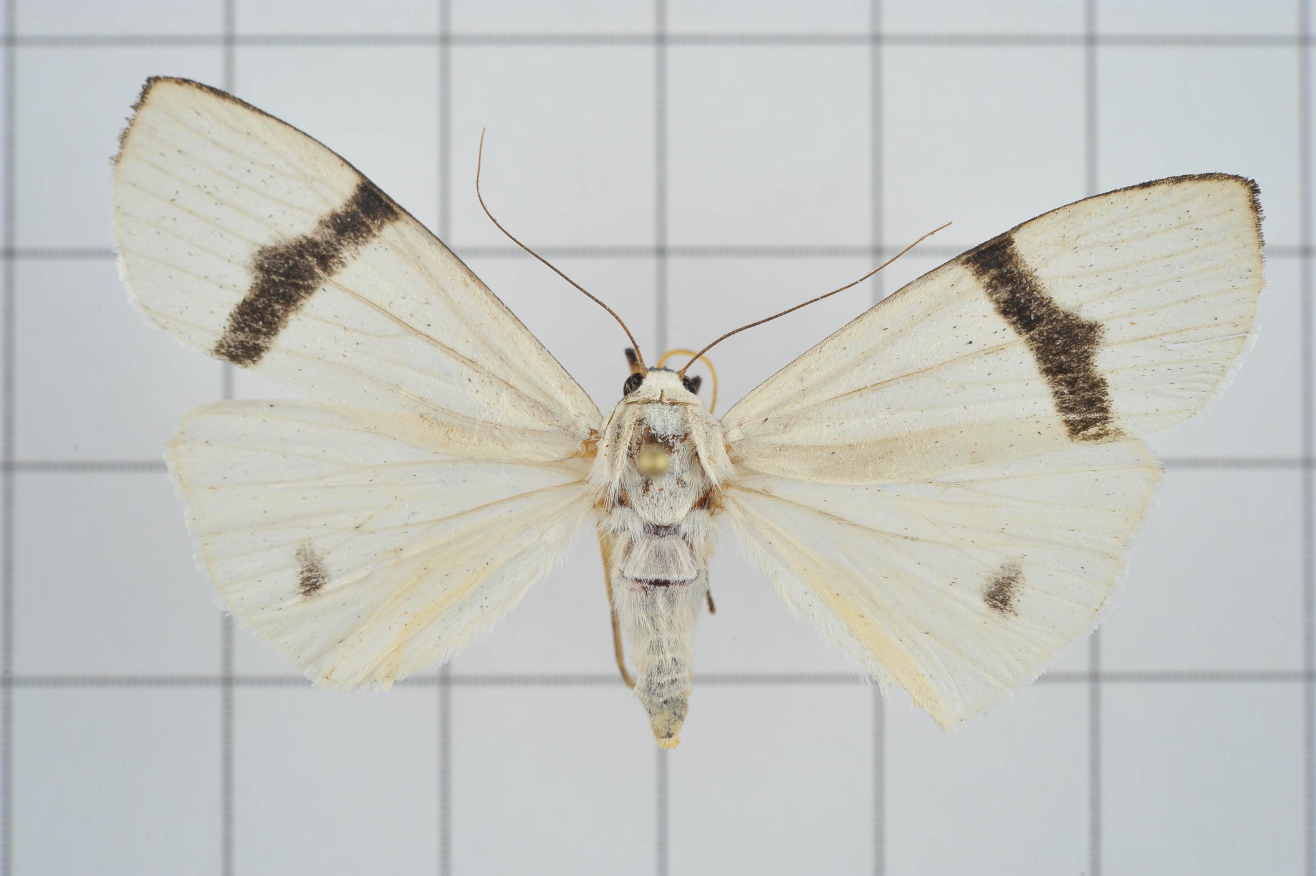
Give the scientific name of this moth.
Vamuna alboluteora
